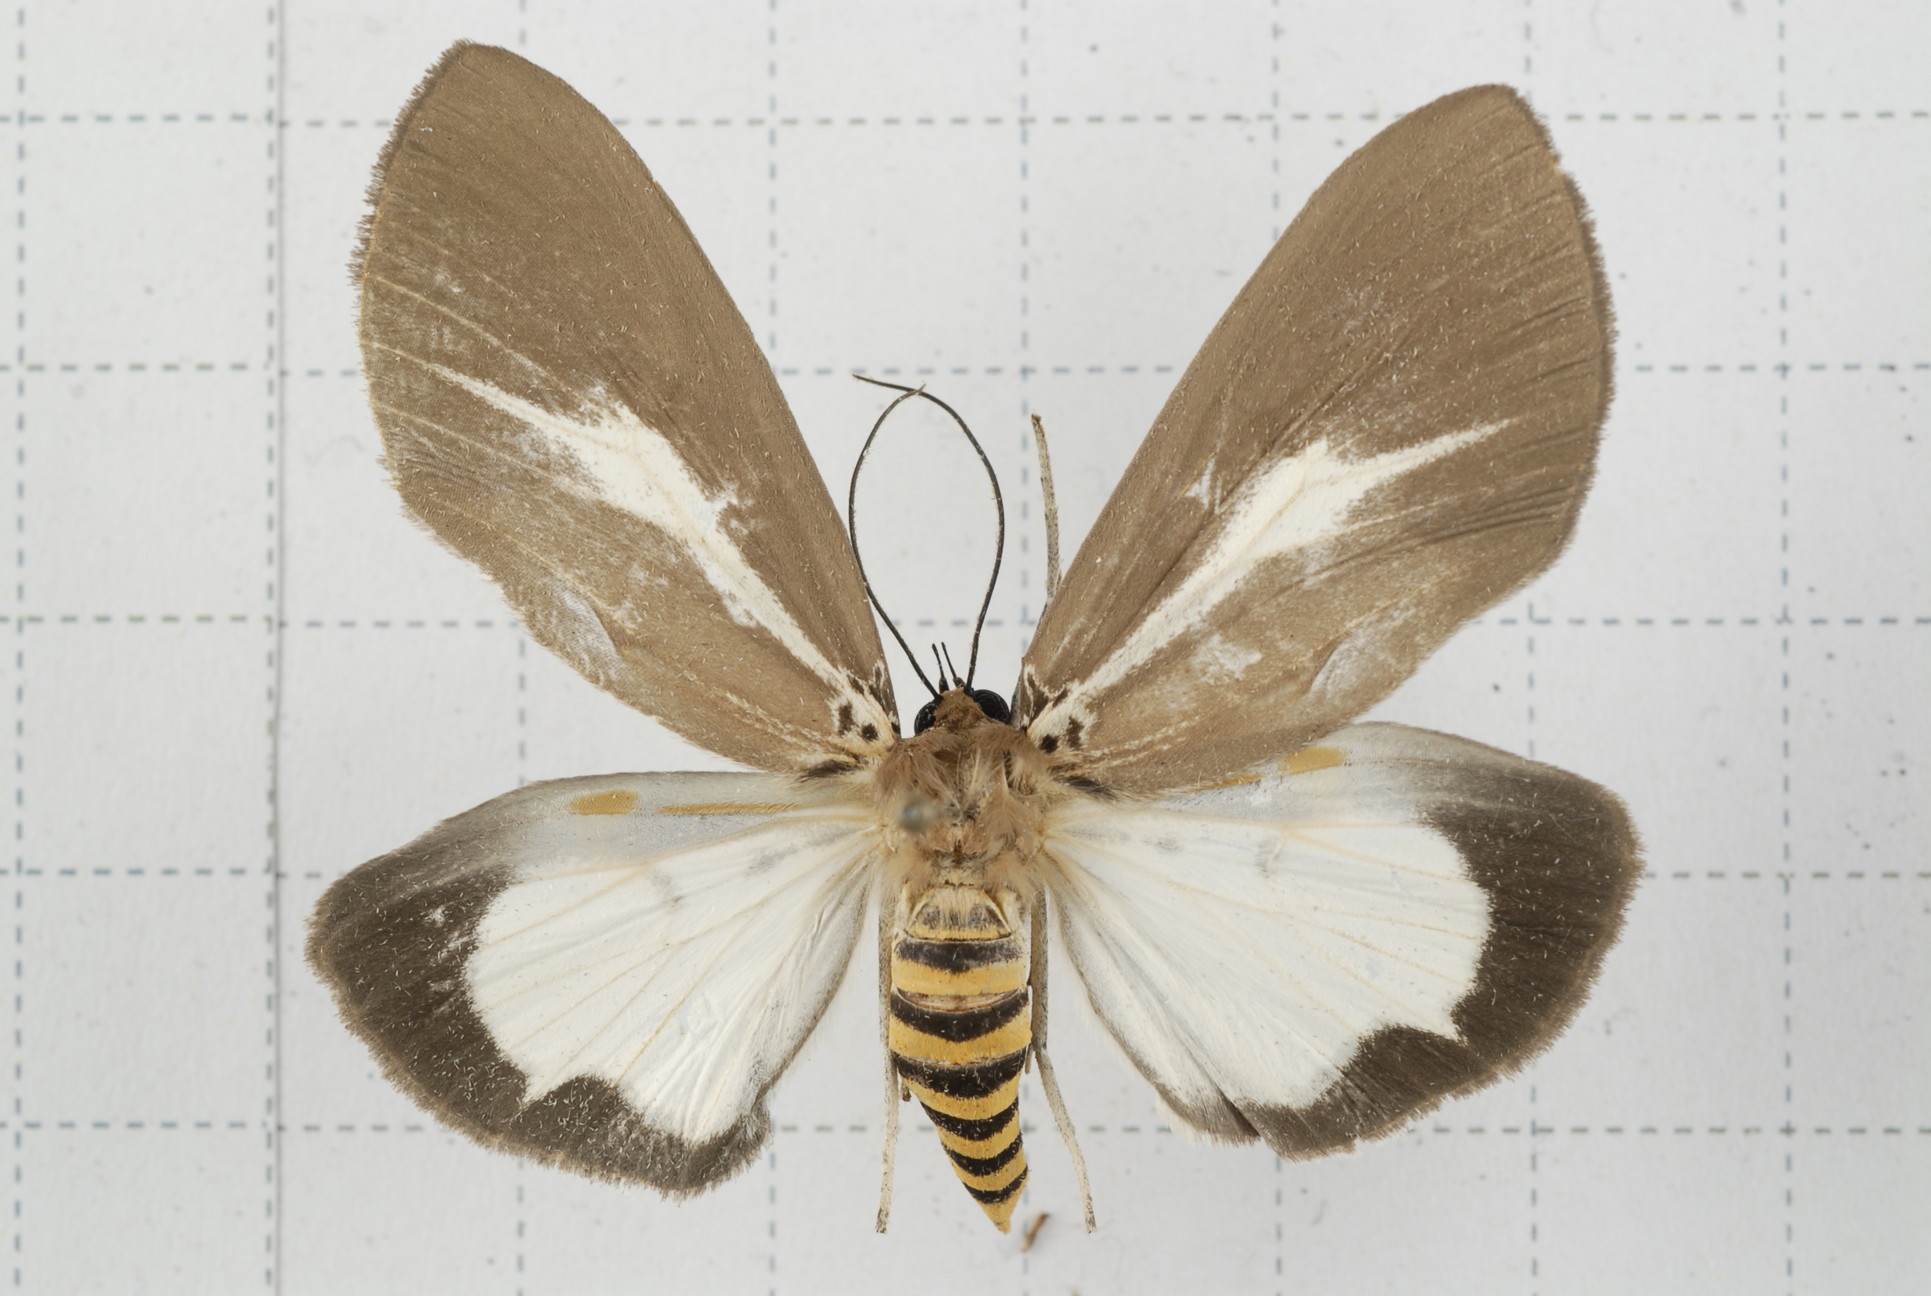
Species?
Asota heliconia zebrina
